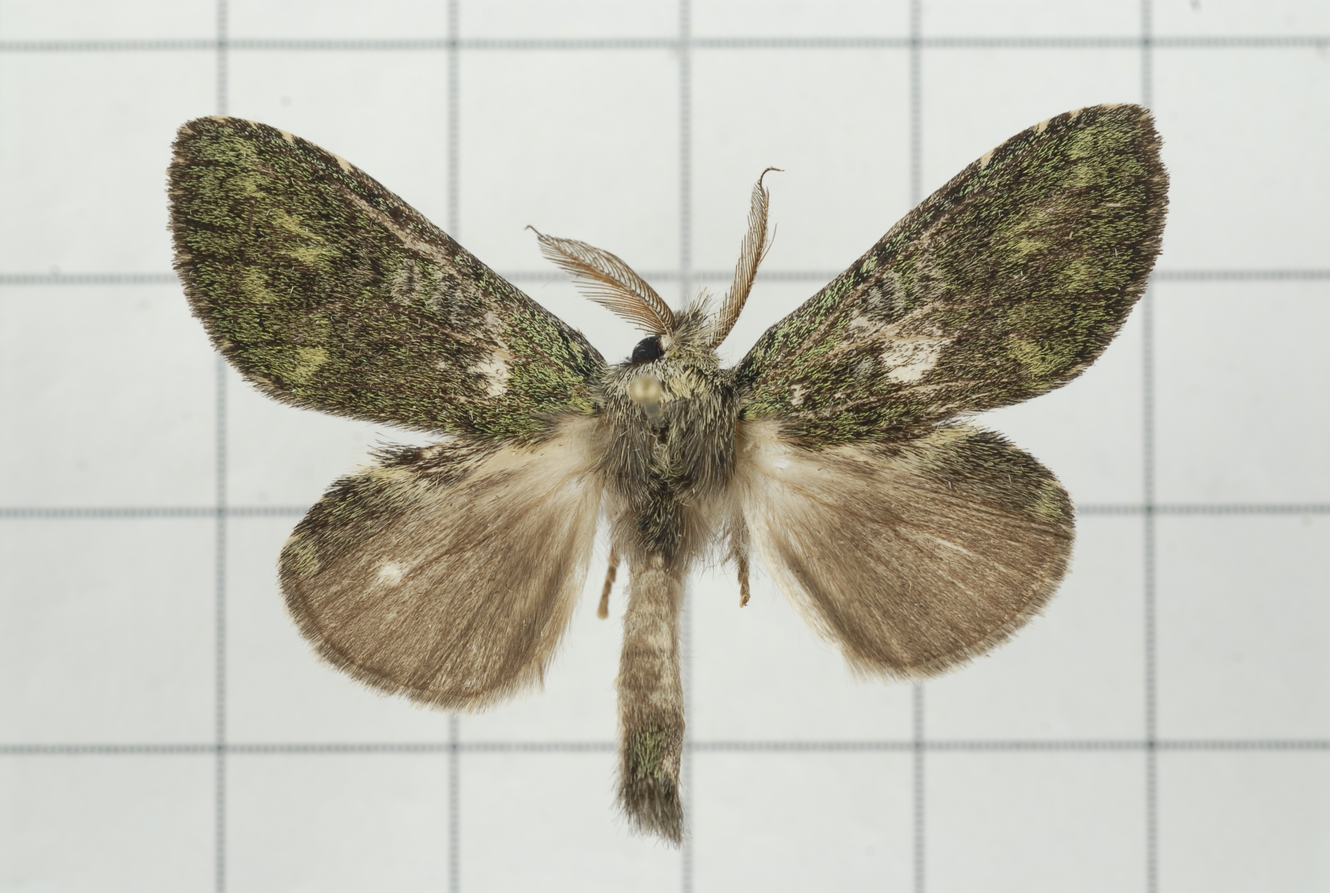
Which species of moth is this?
Syntypistis viridipicta
